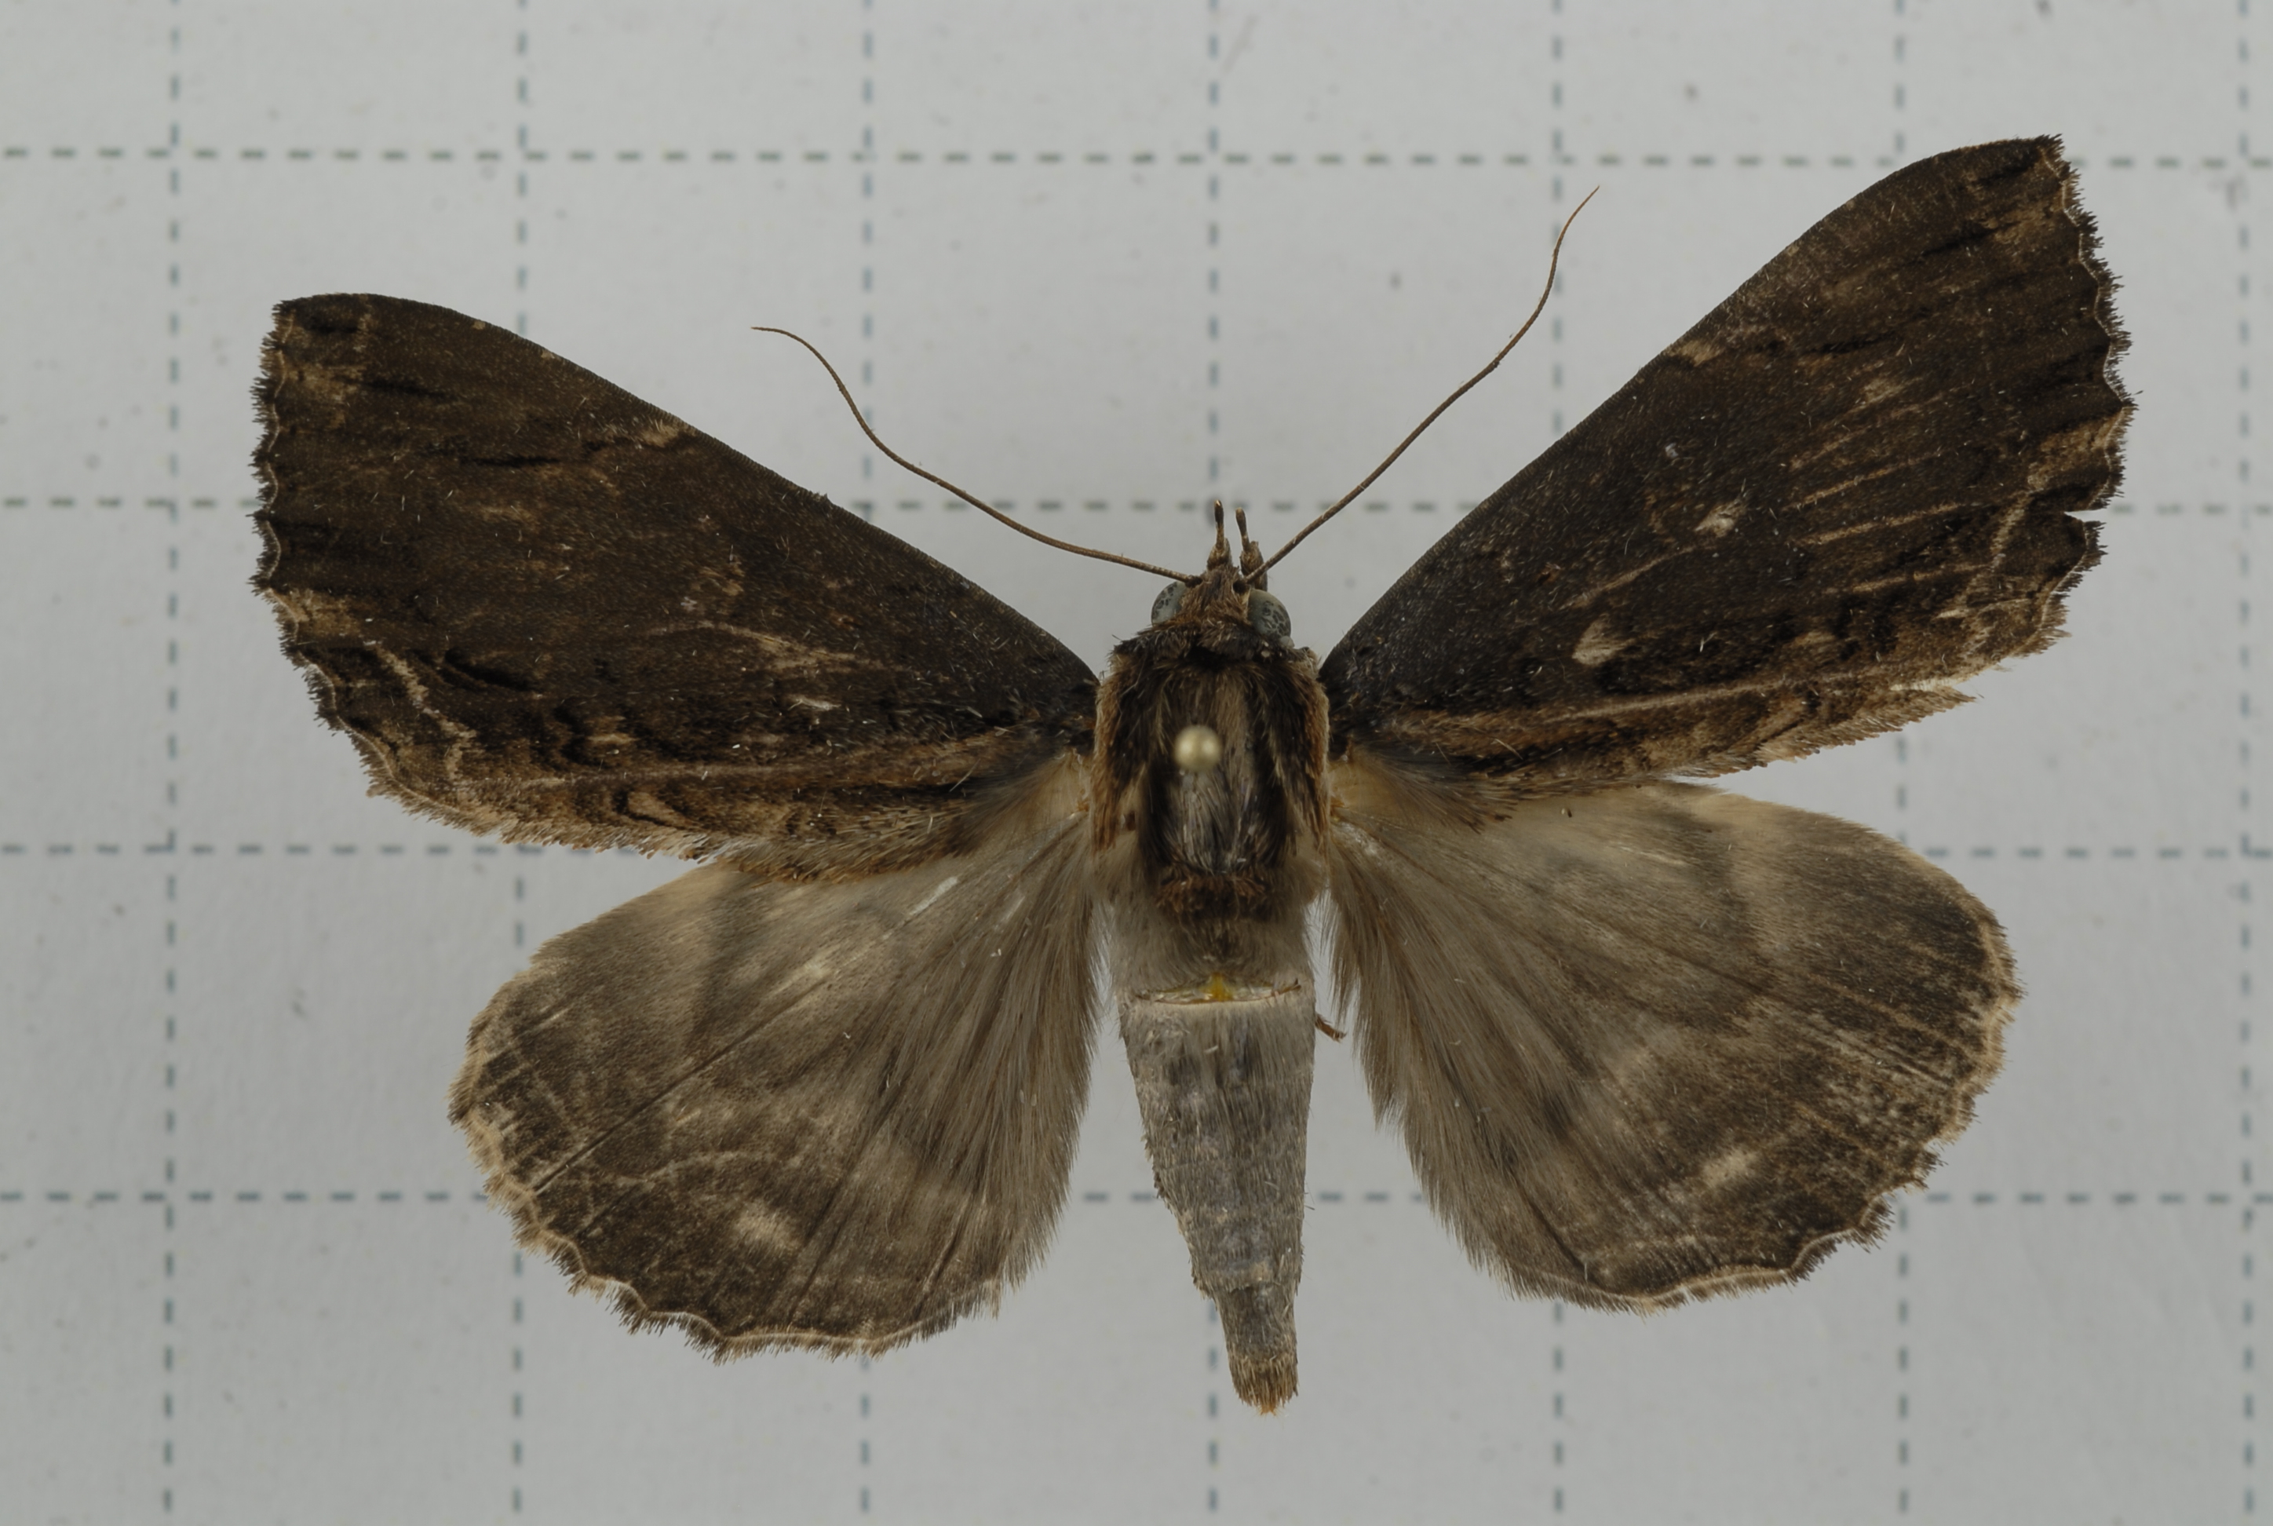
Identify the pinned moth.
Ercheia umbrosa
